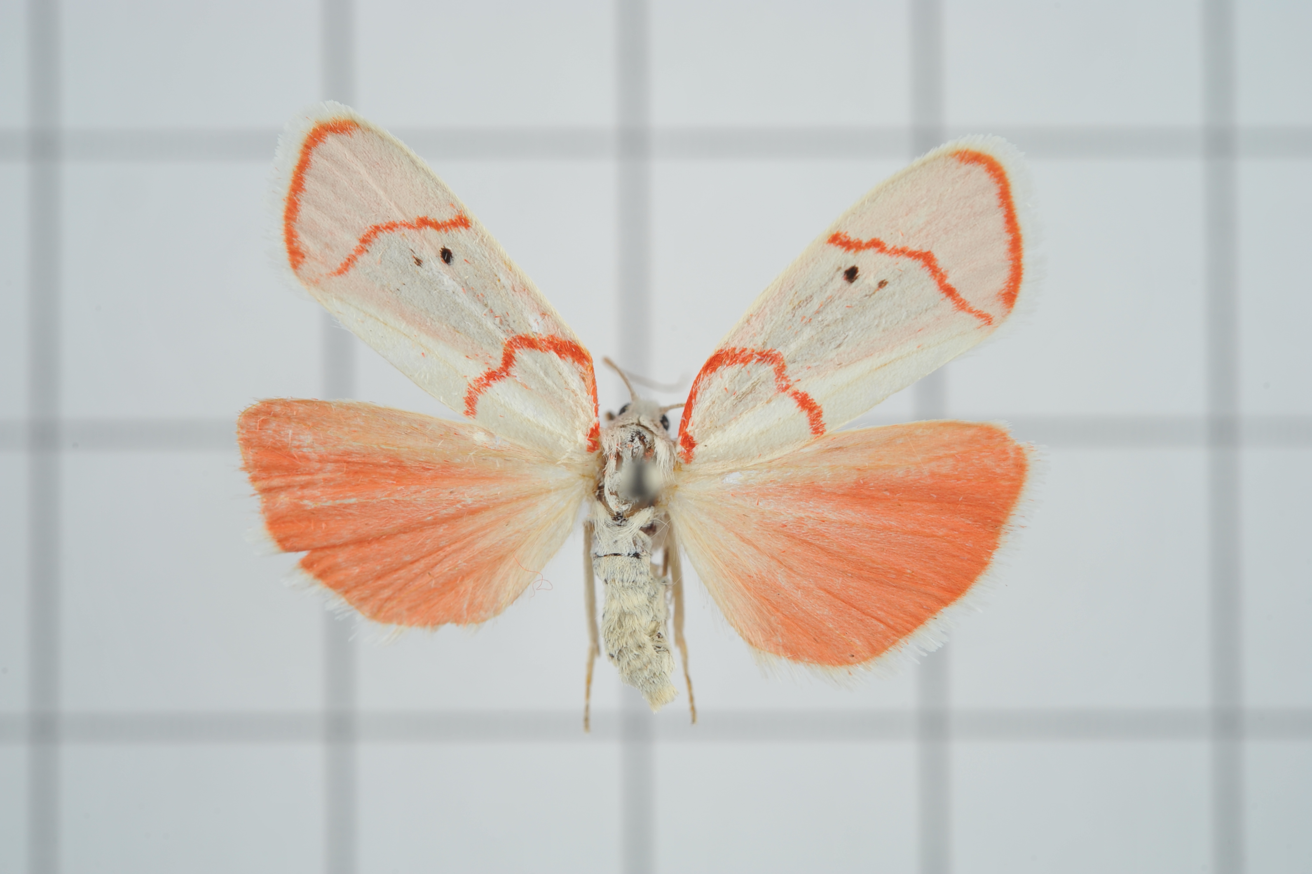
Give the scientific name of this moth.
Cyana sanguinea
